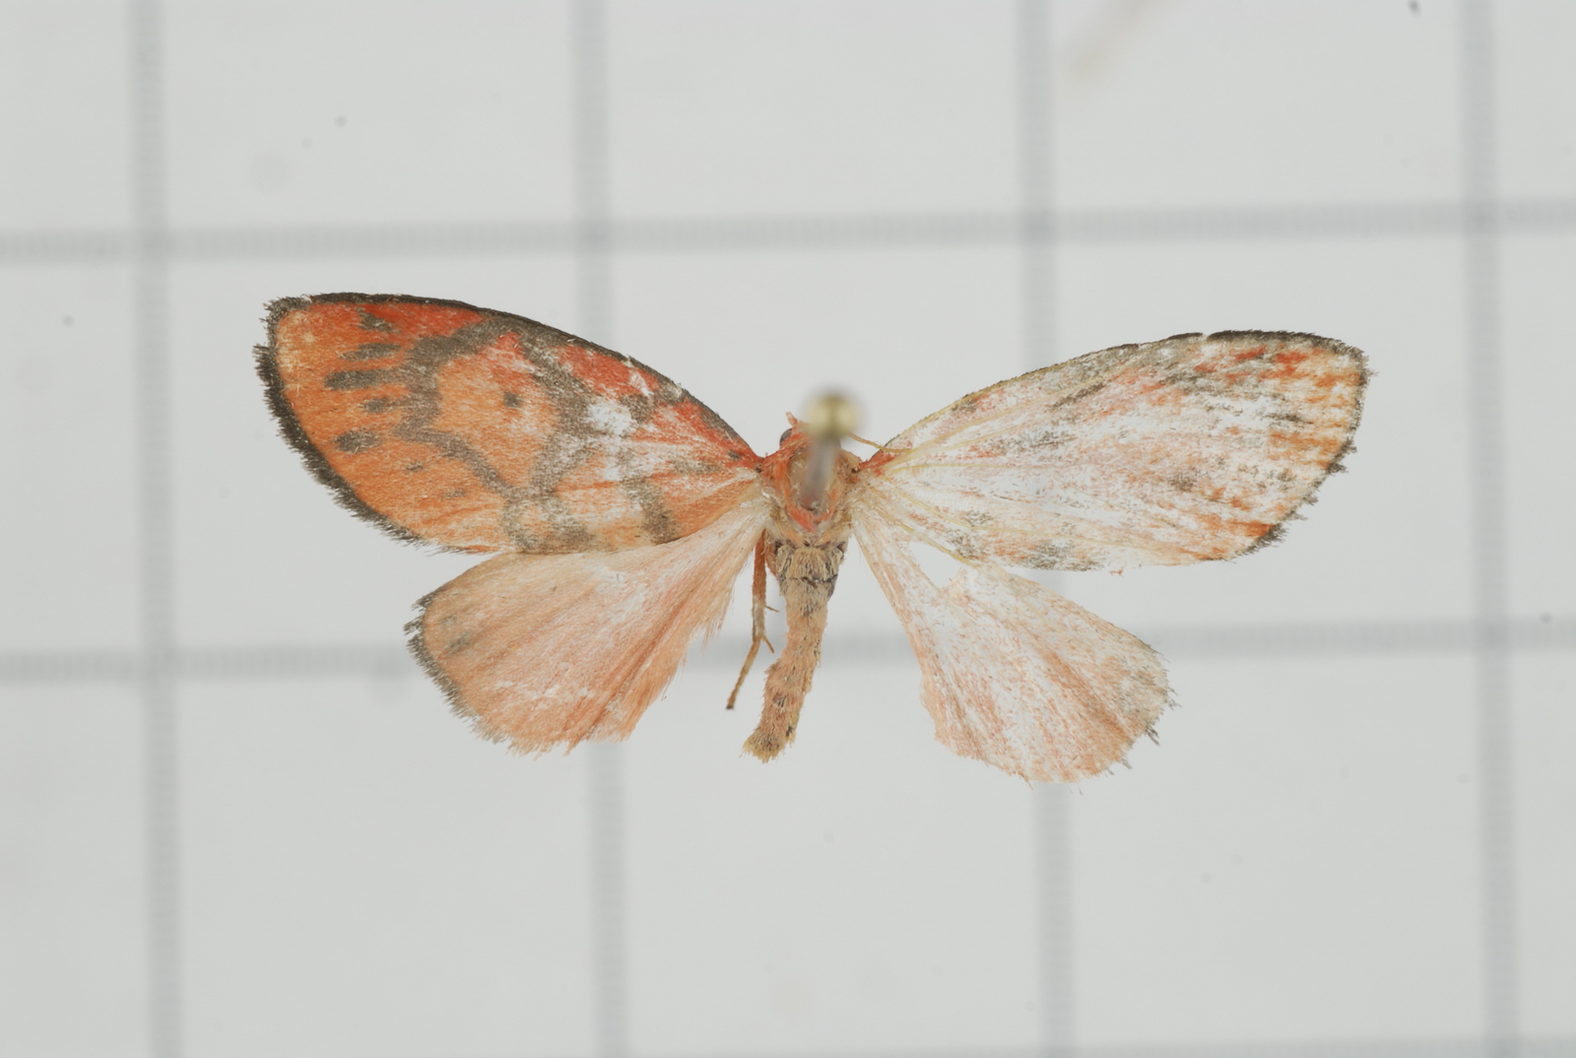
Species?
Conicornuta convexa
